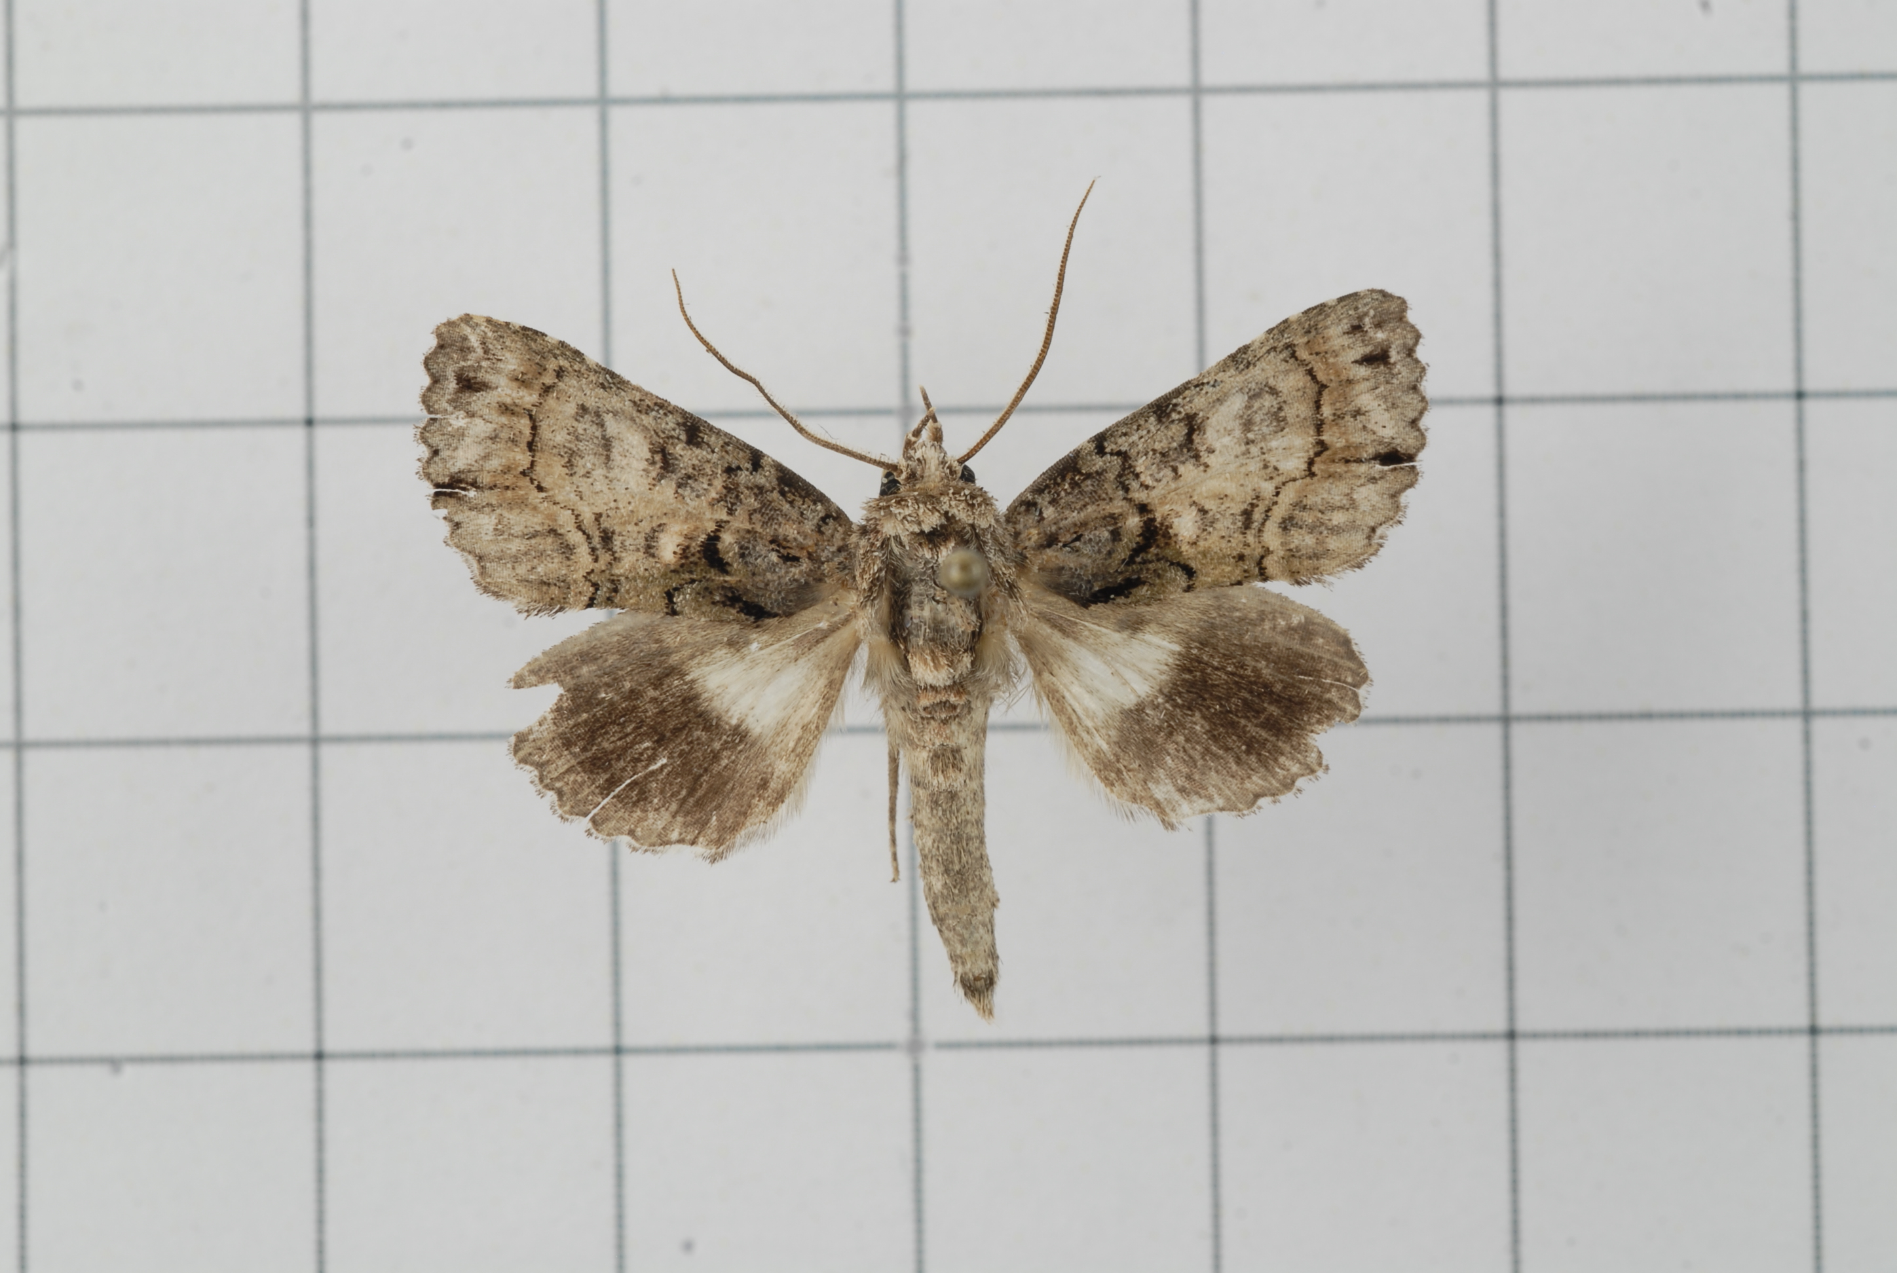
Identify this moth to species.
Aedia perdicipennis
